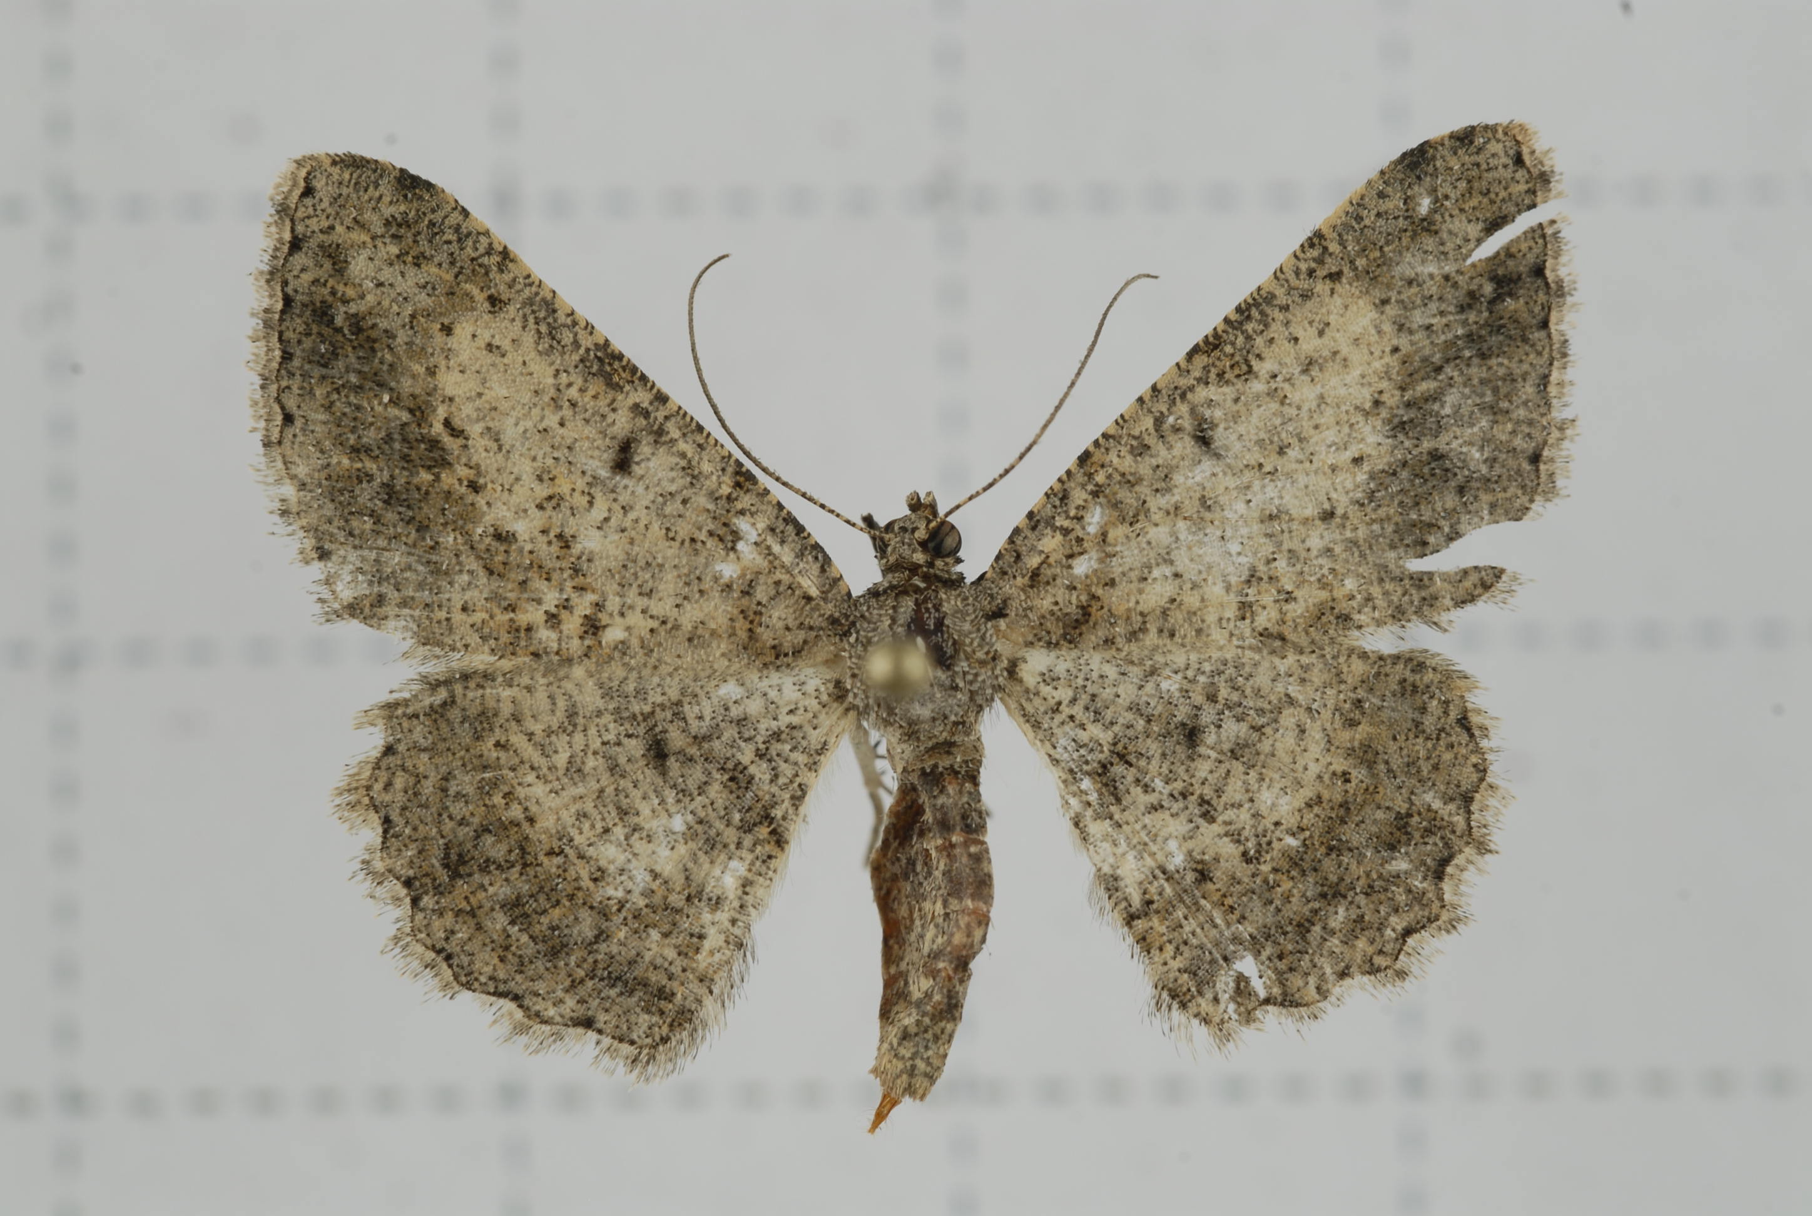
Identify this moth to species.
Psilalcis breta rantaizana
